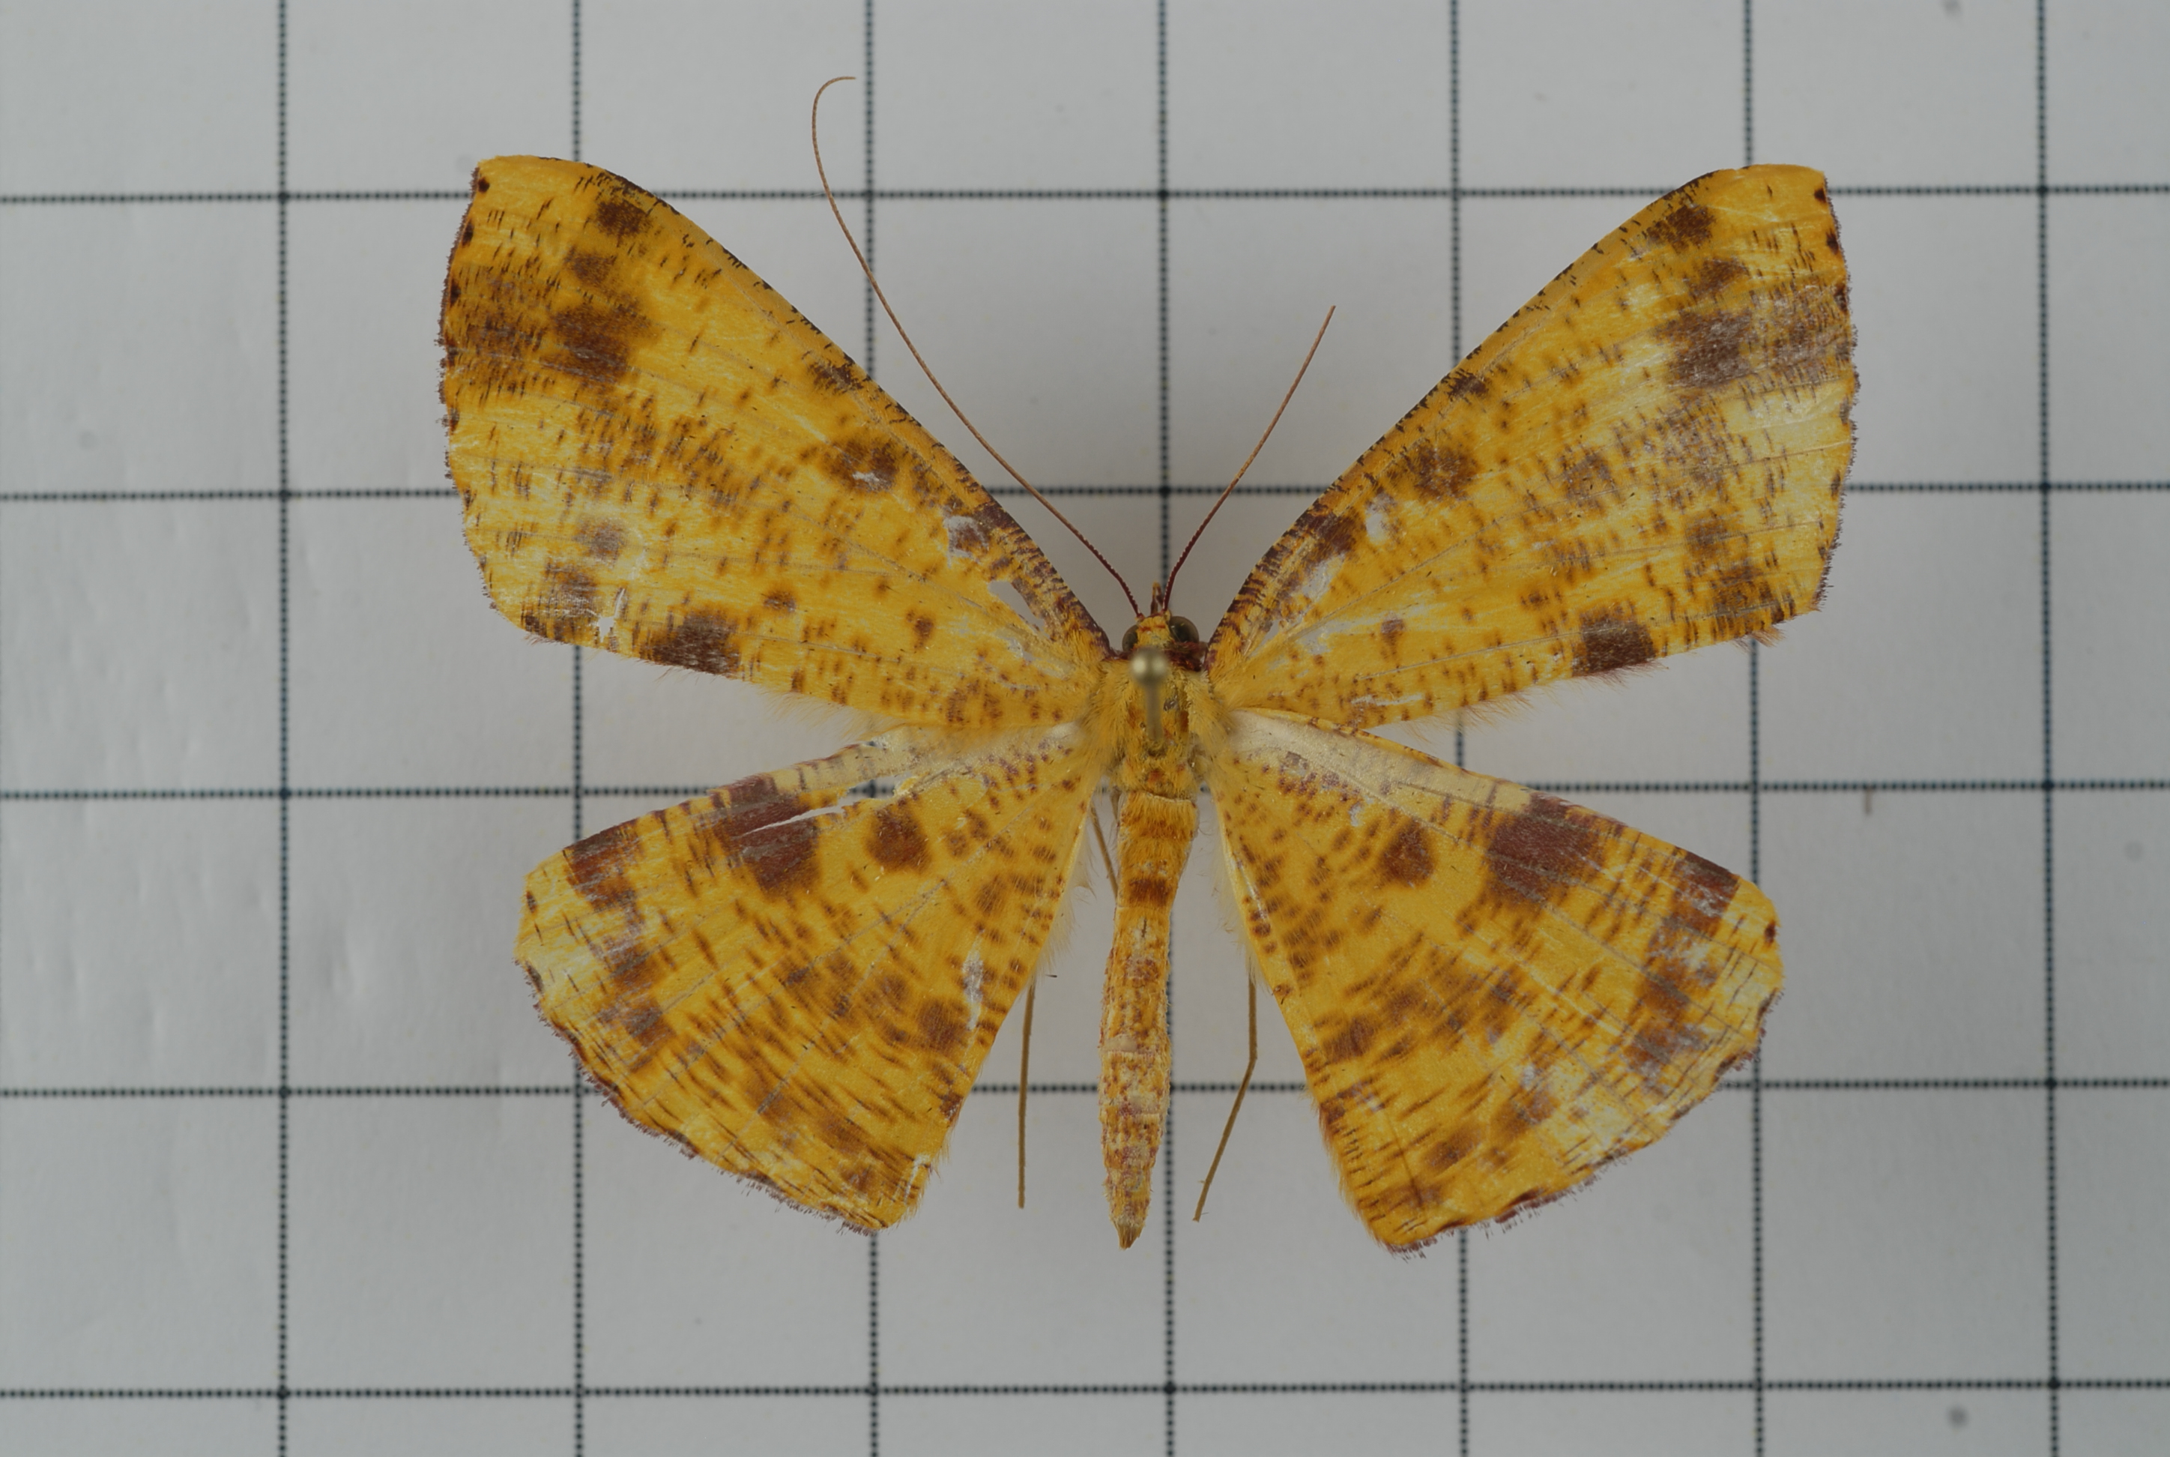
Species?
Eumelea ludovicata ludovicata
